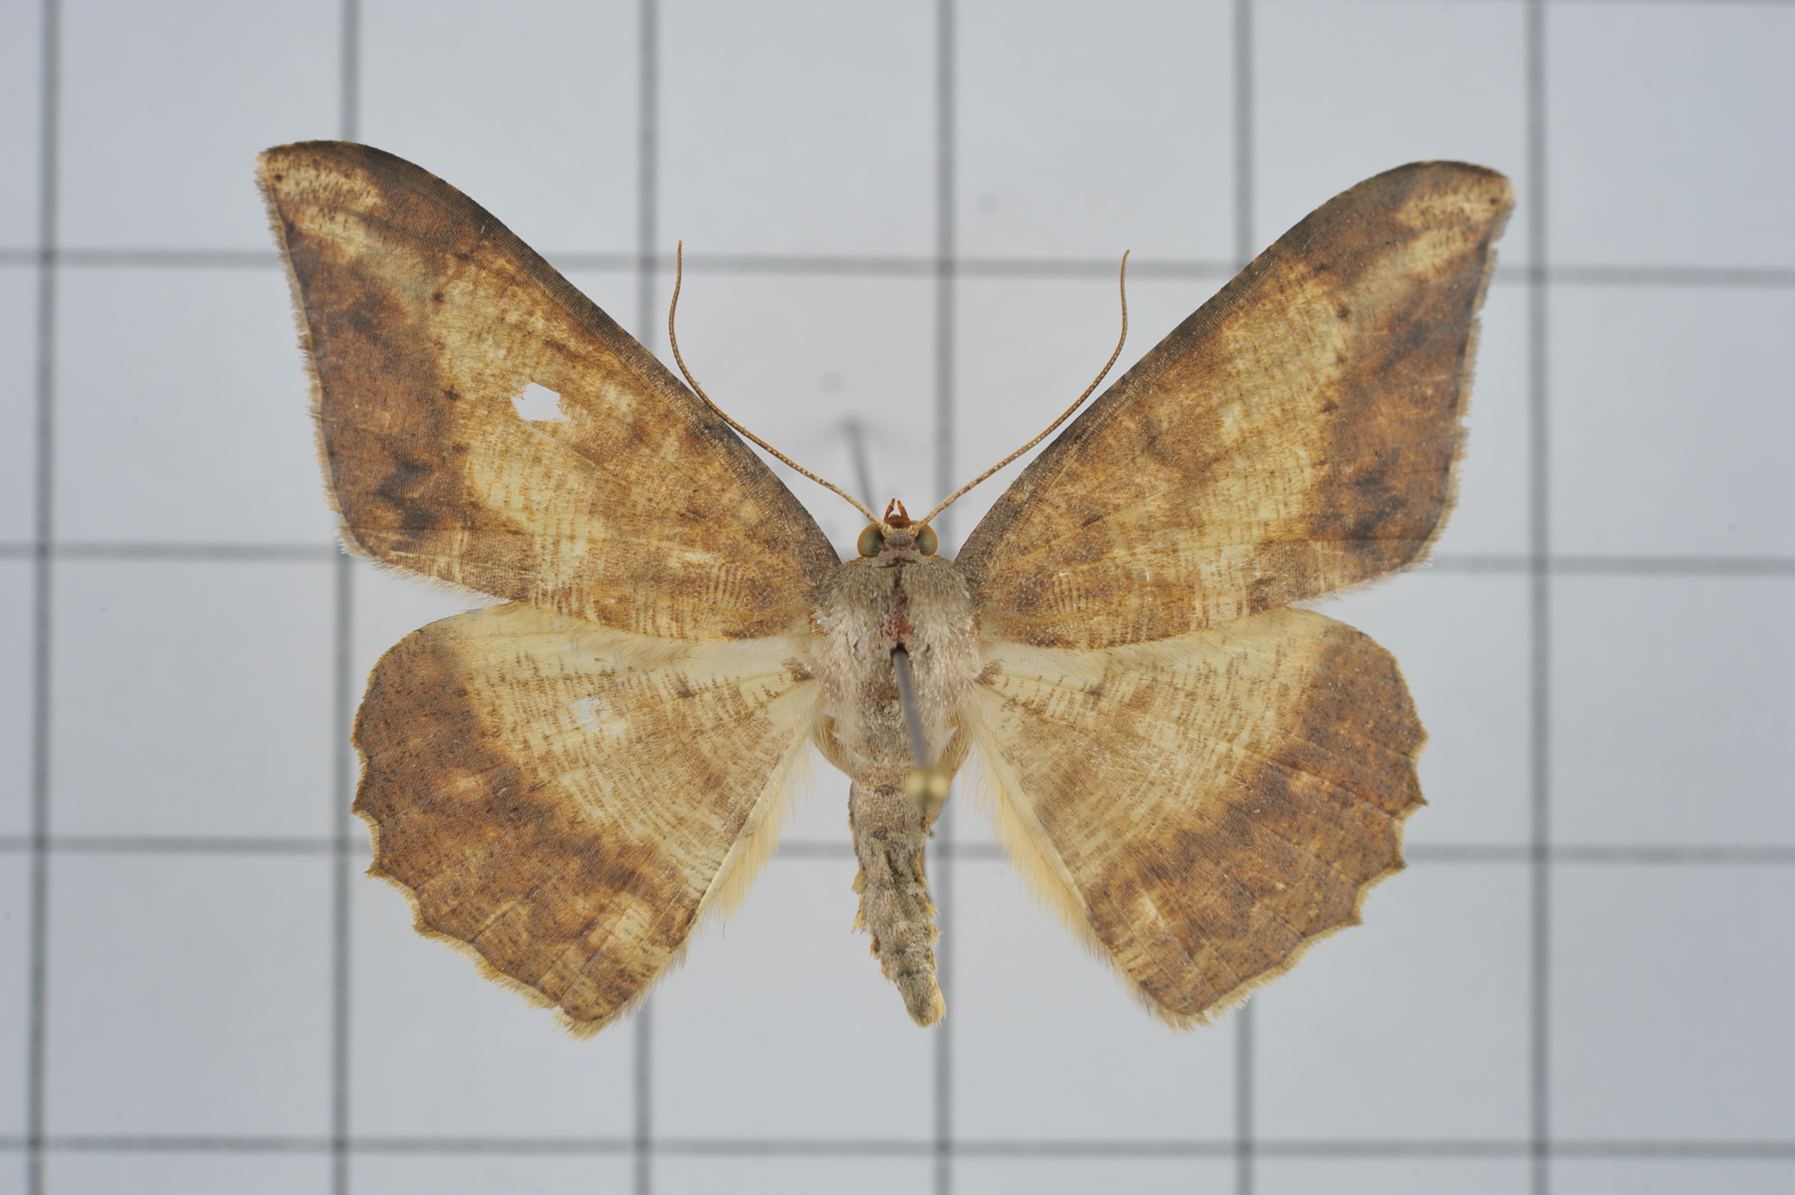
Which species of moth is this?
Luxiaria amasa amasa
